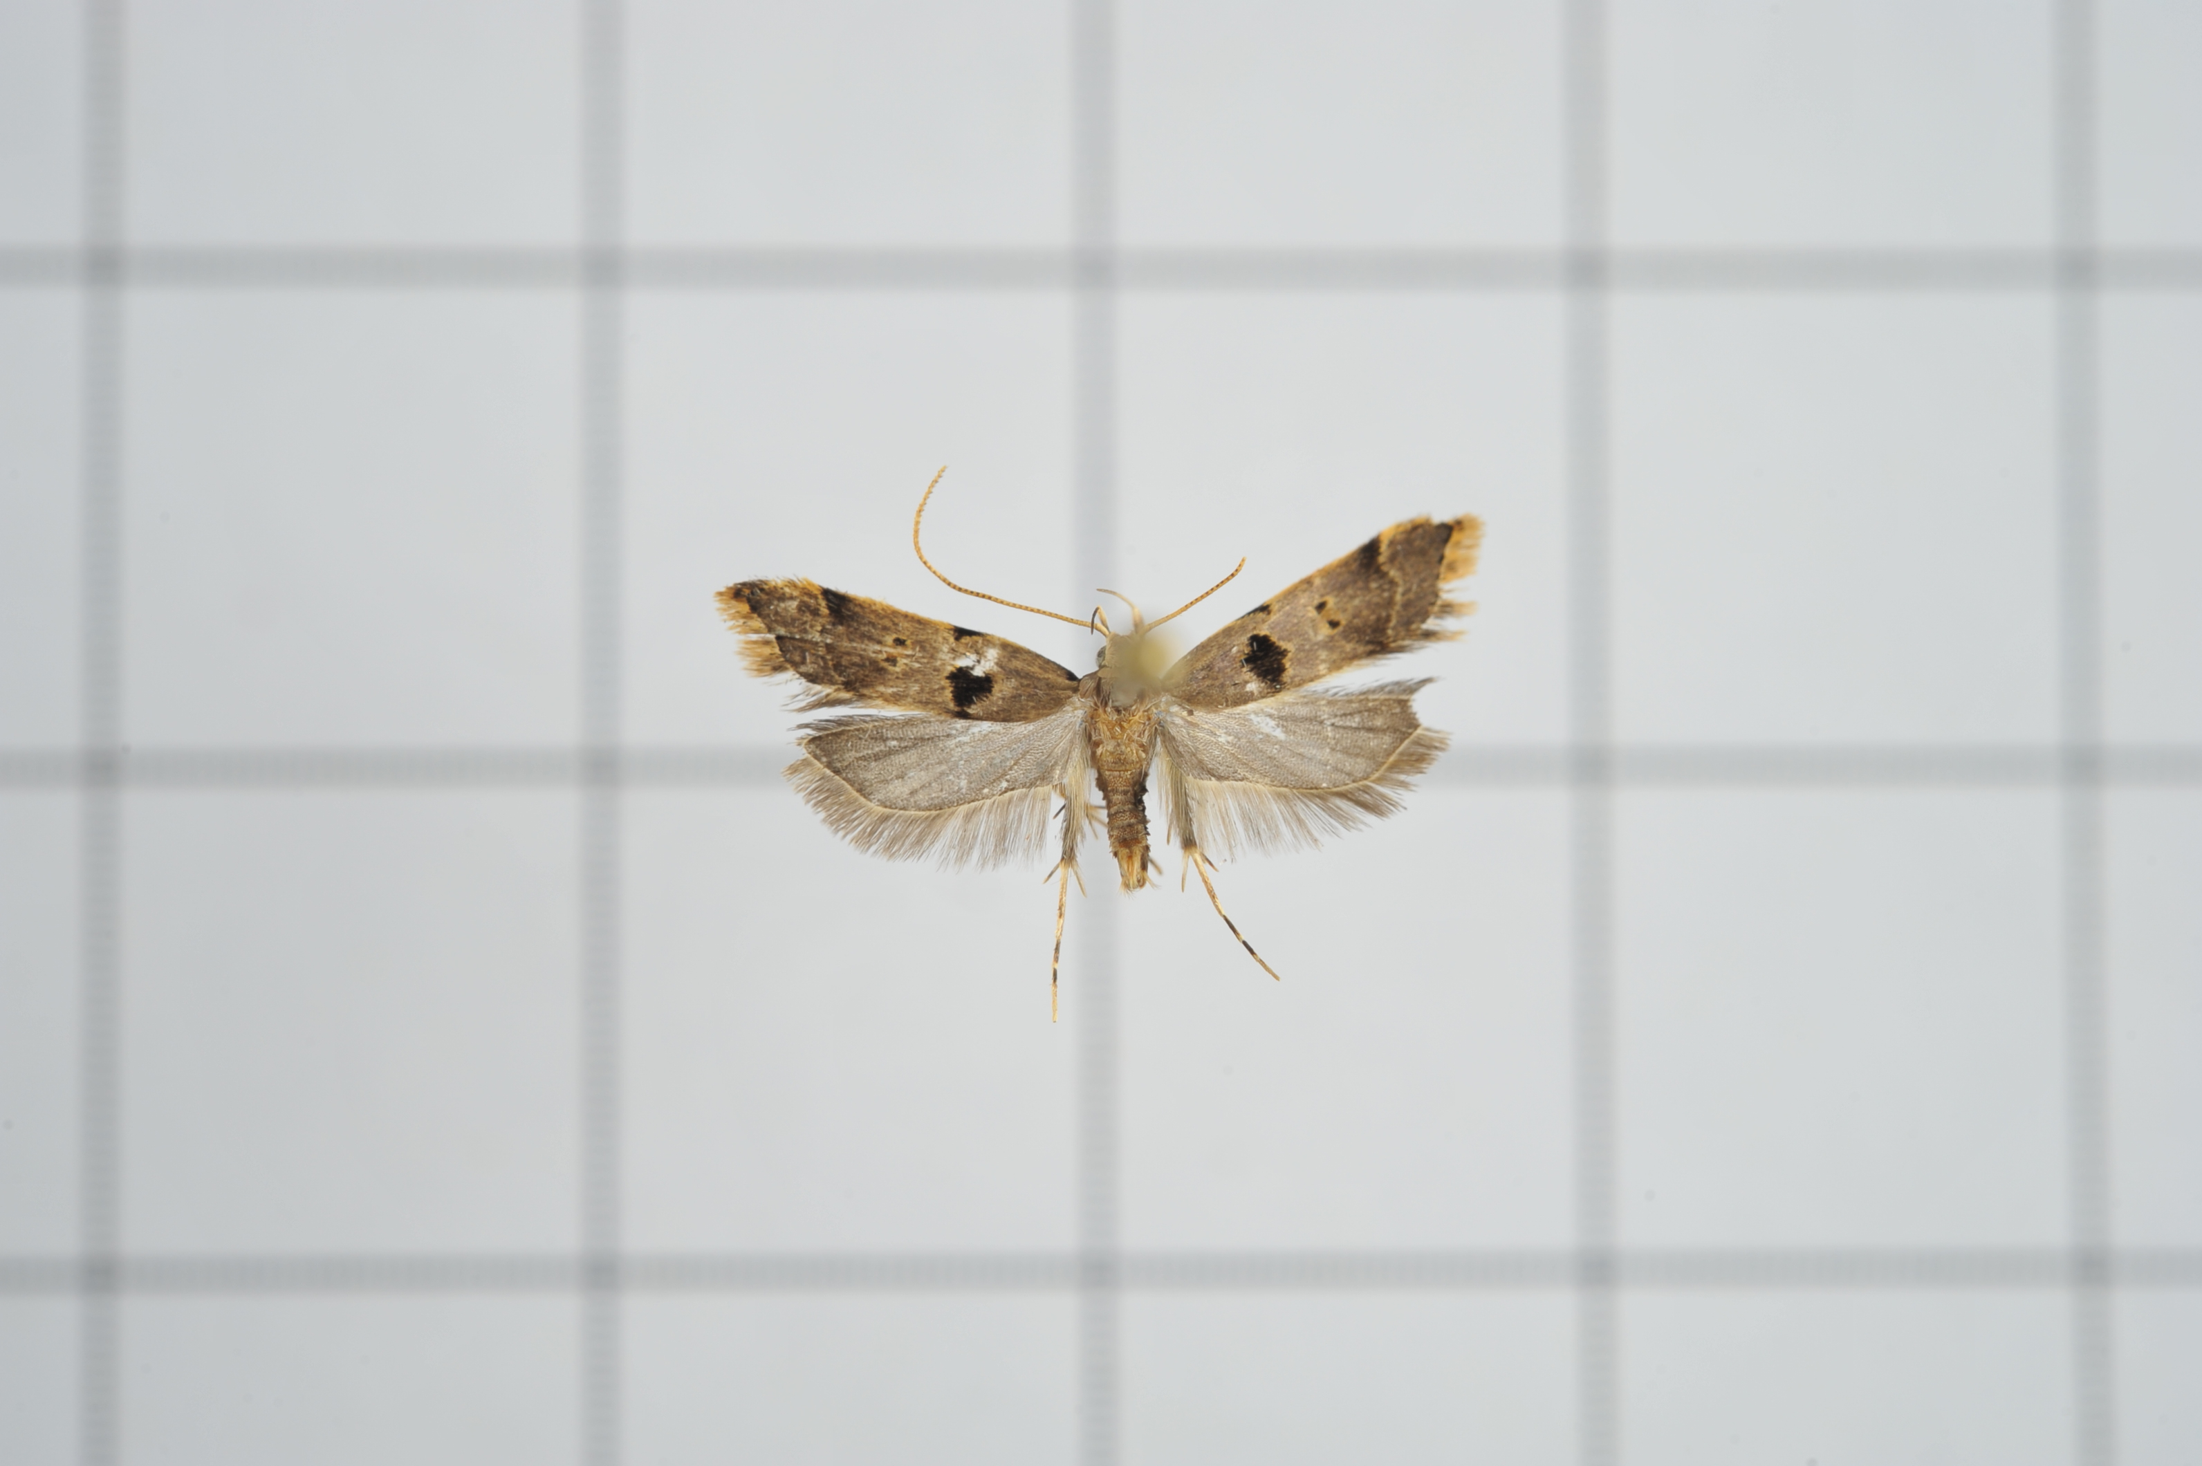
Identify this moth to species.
Deltoplastis ovatella
